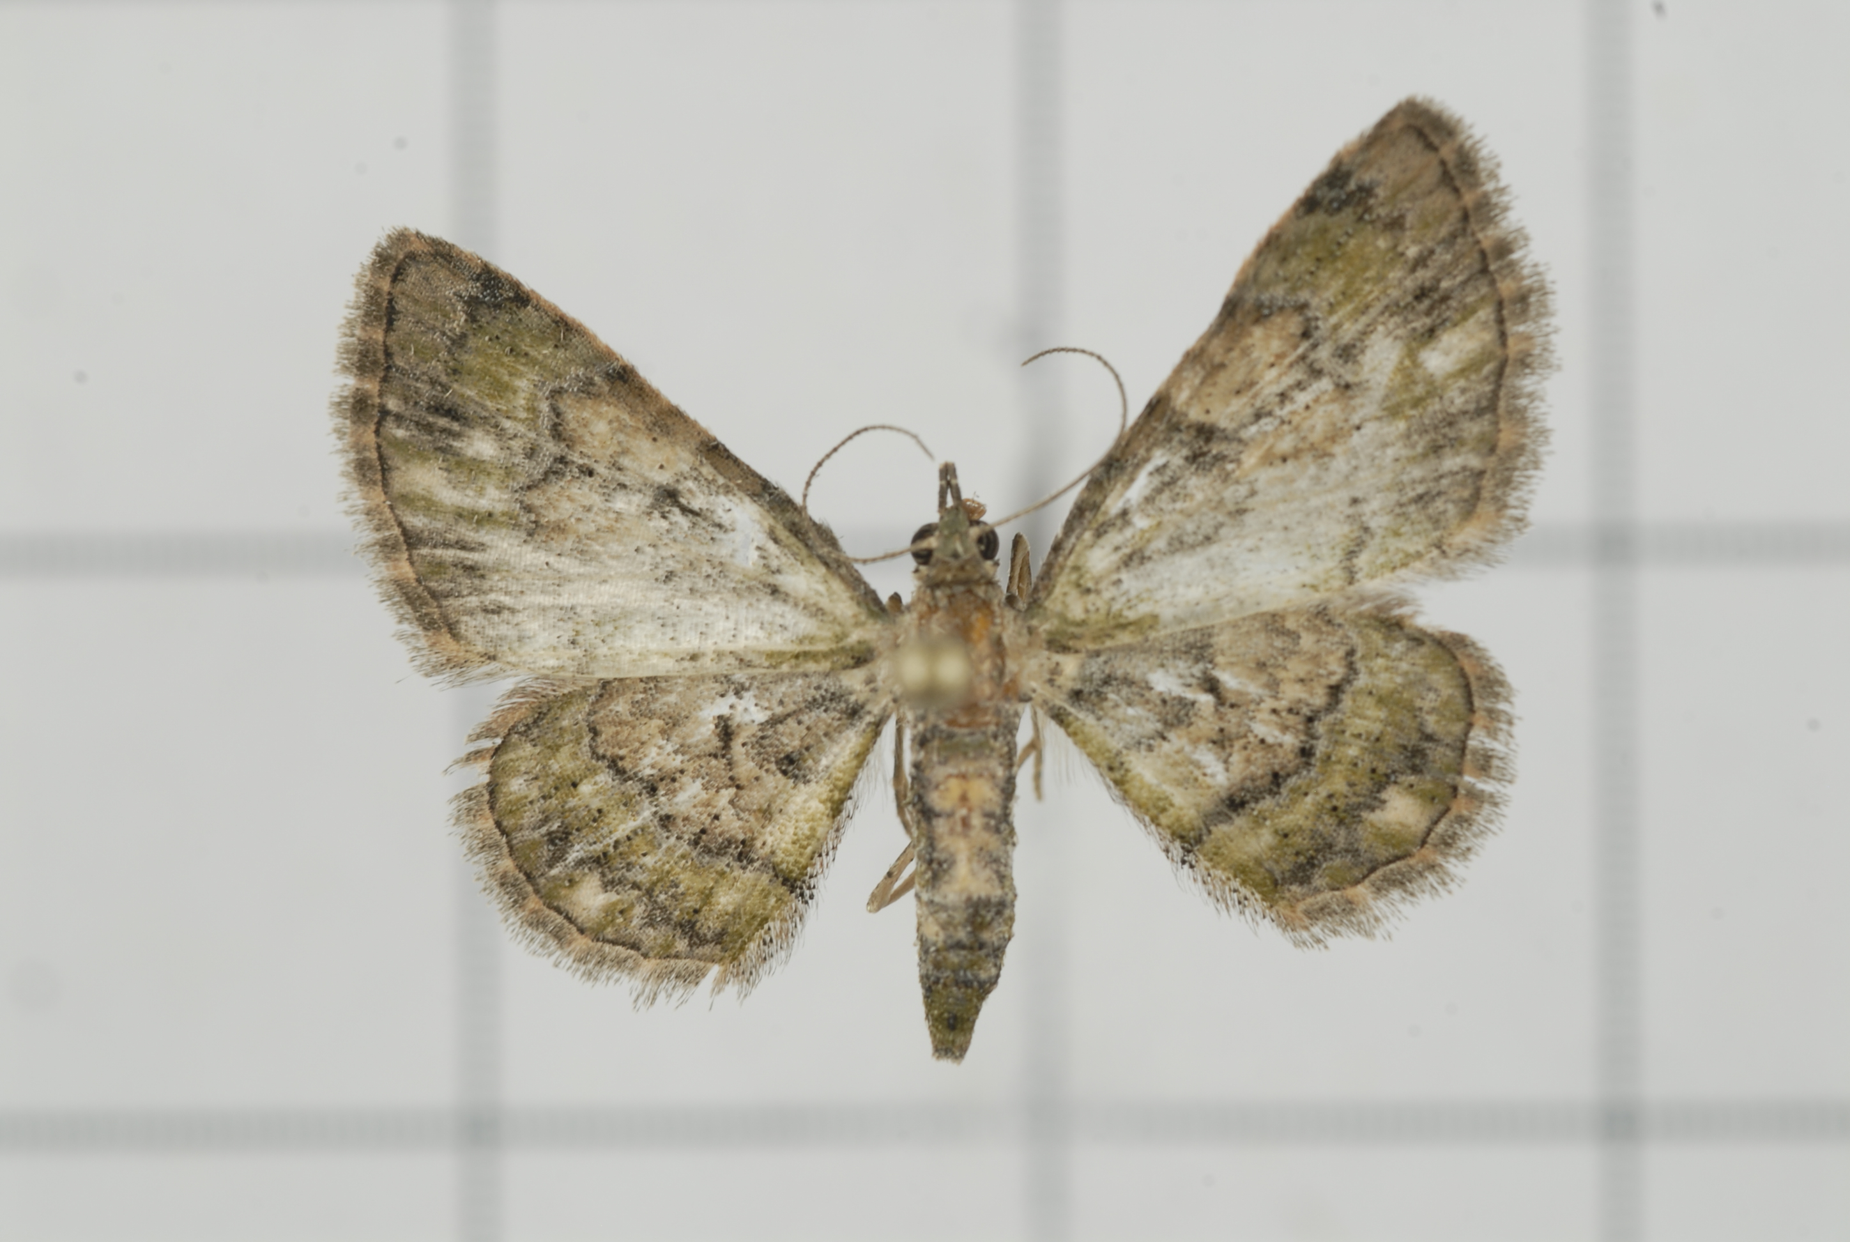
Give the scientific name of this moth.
Gymnoscelis albicaudata
